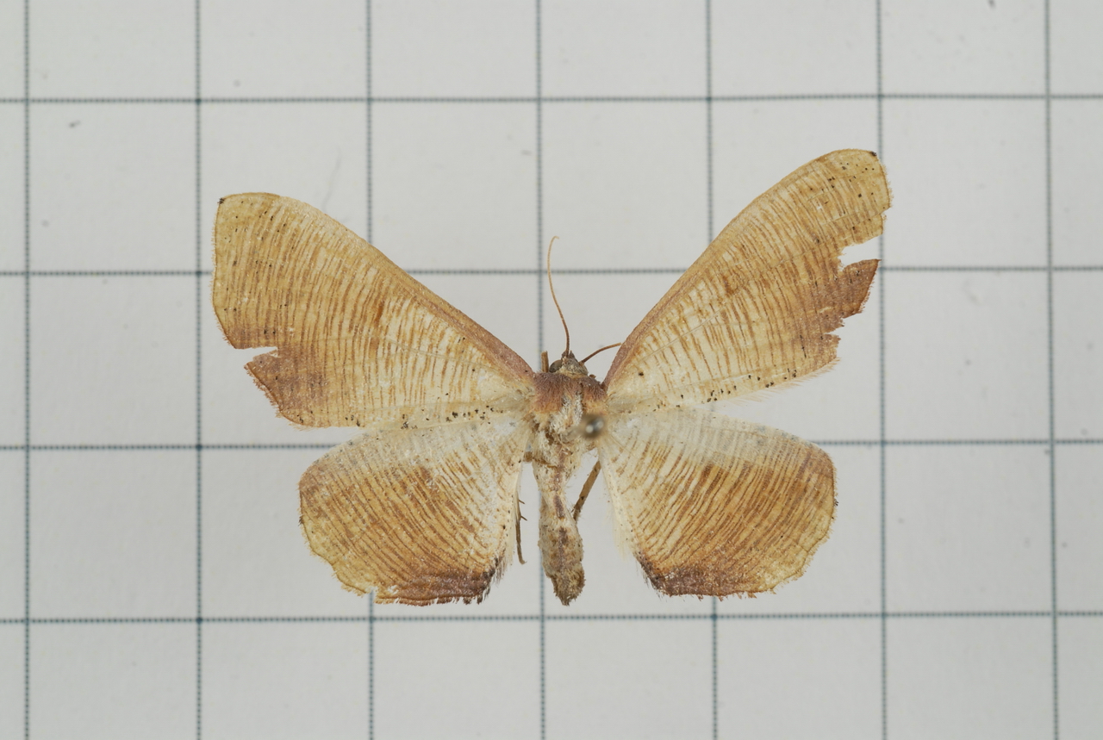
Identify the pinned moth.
Plagodis reticulata
